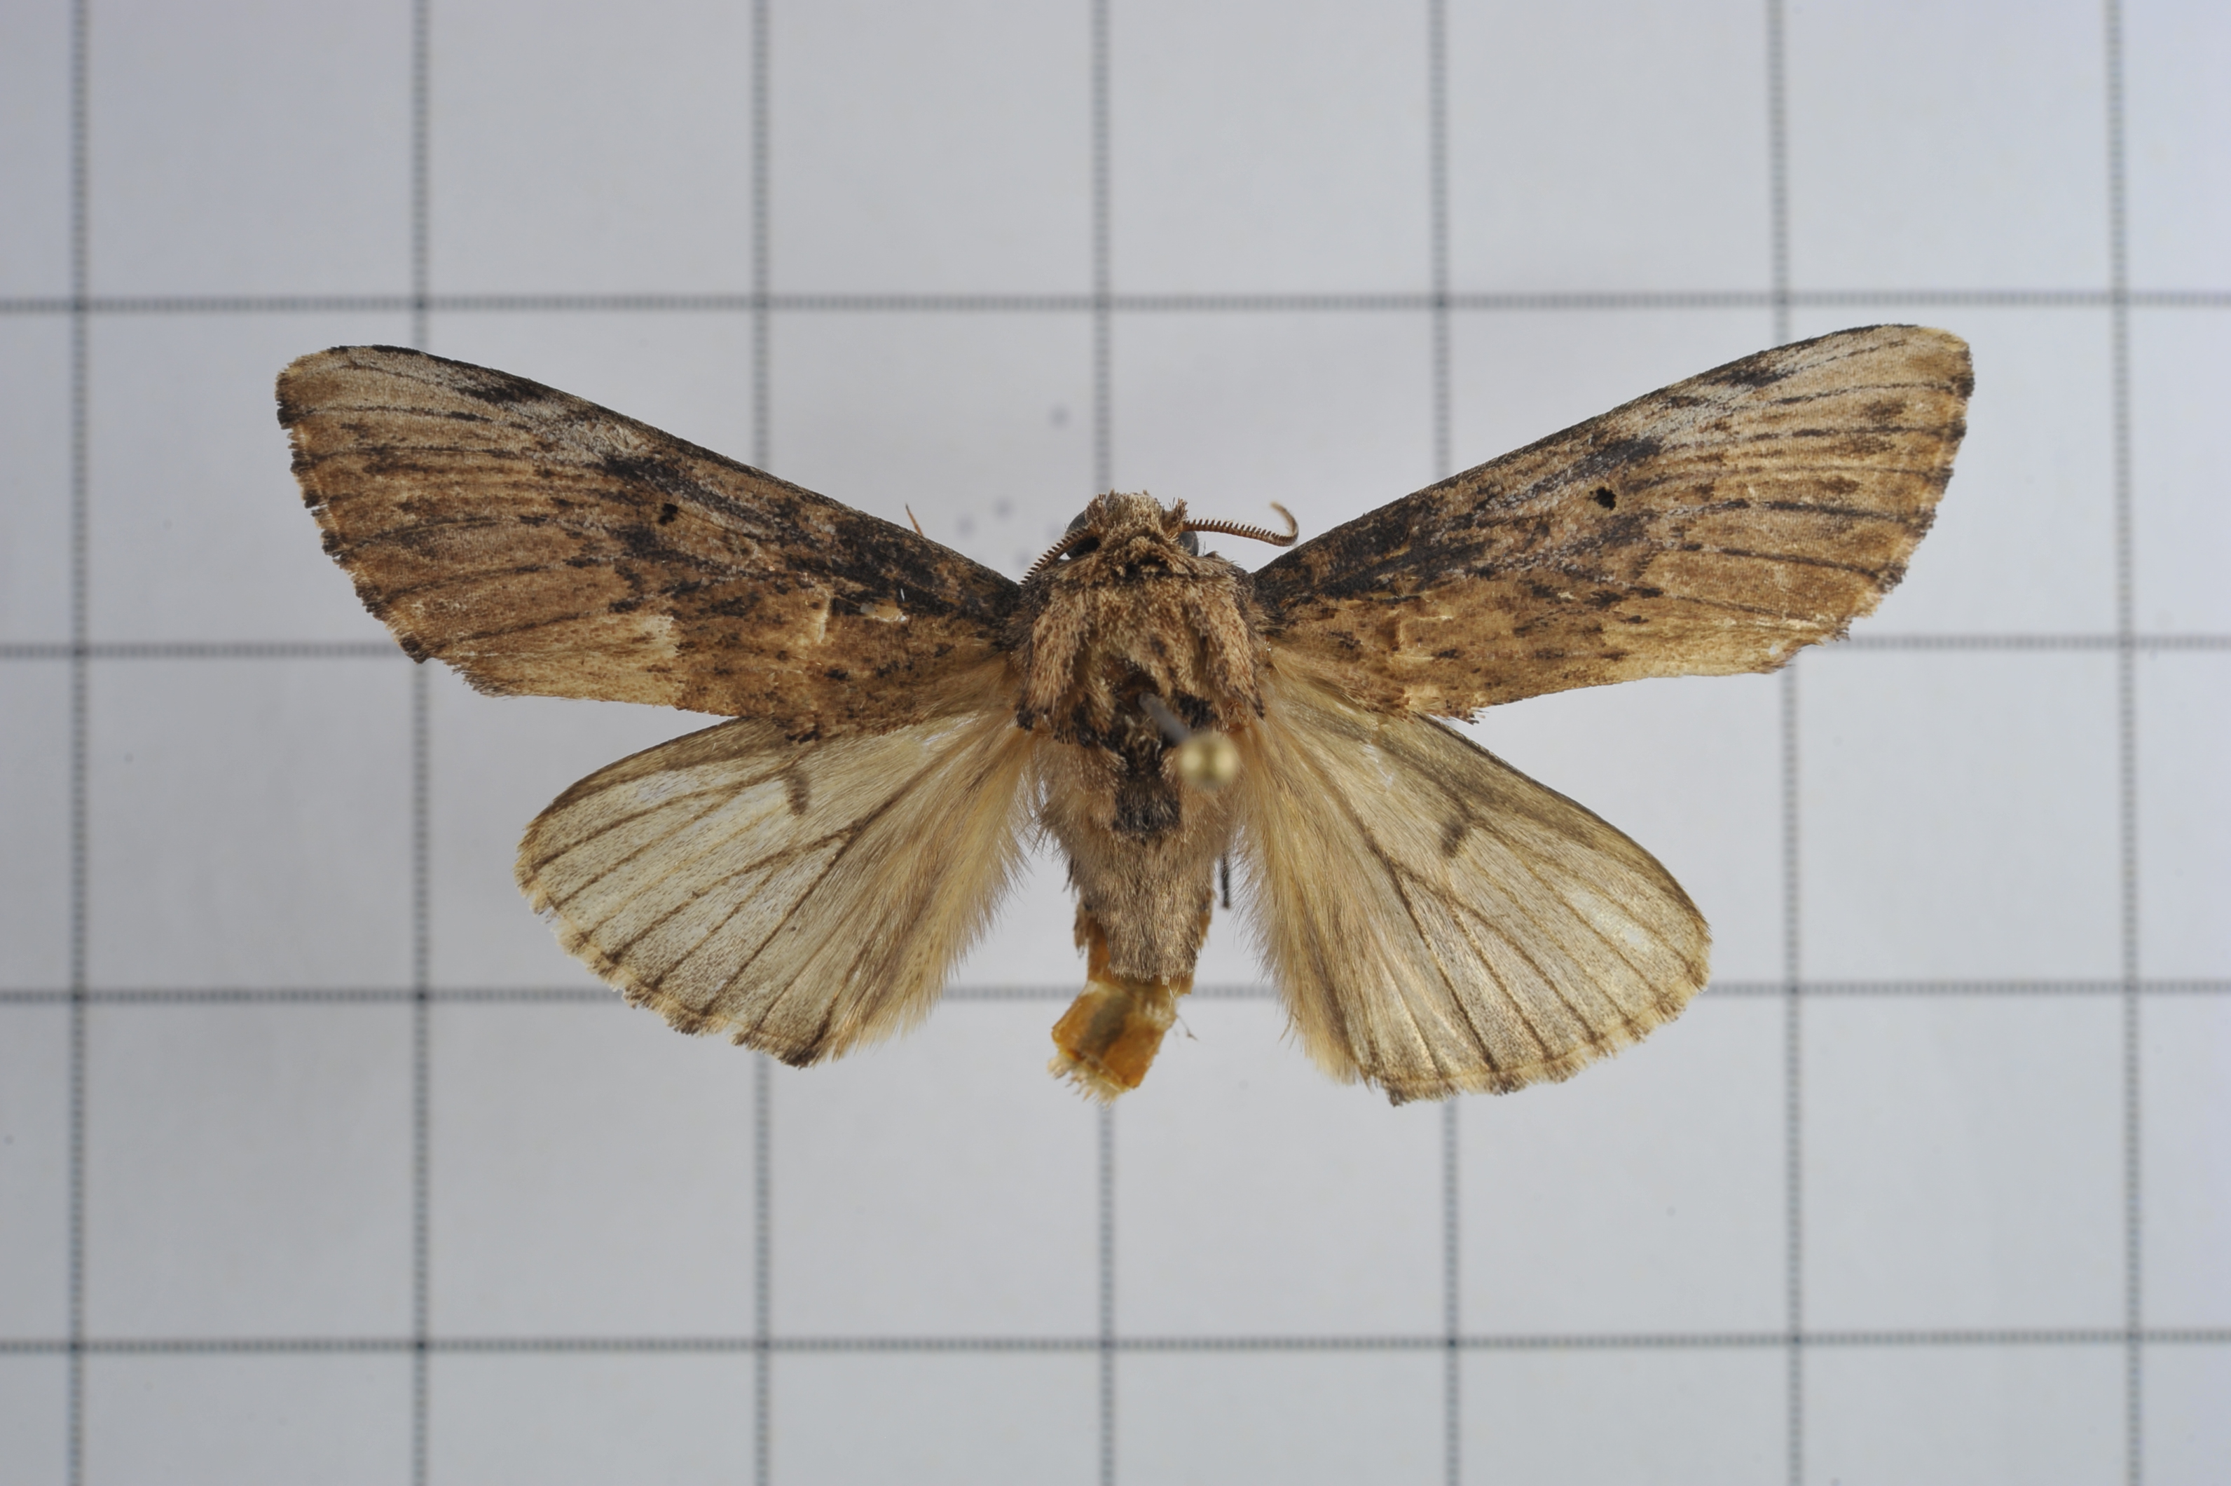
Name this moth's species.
Norracoides basinotata
